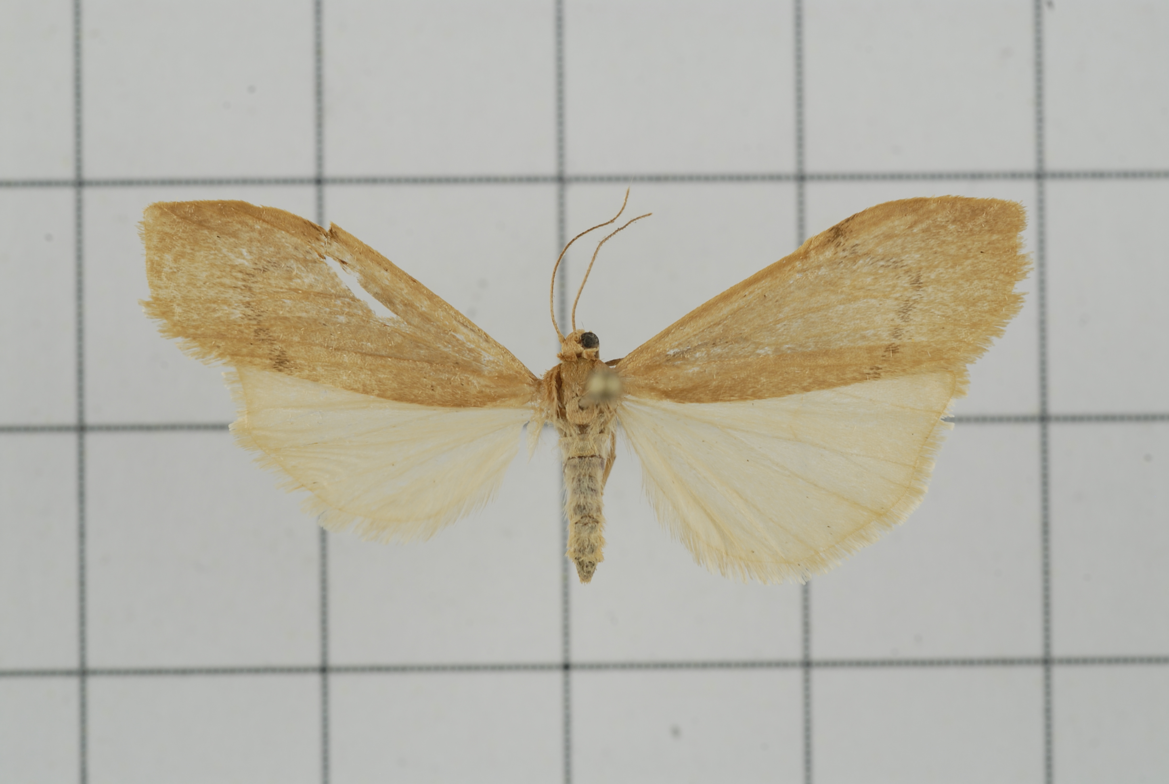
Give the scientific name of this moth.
Eilema rubrescens
